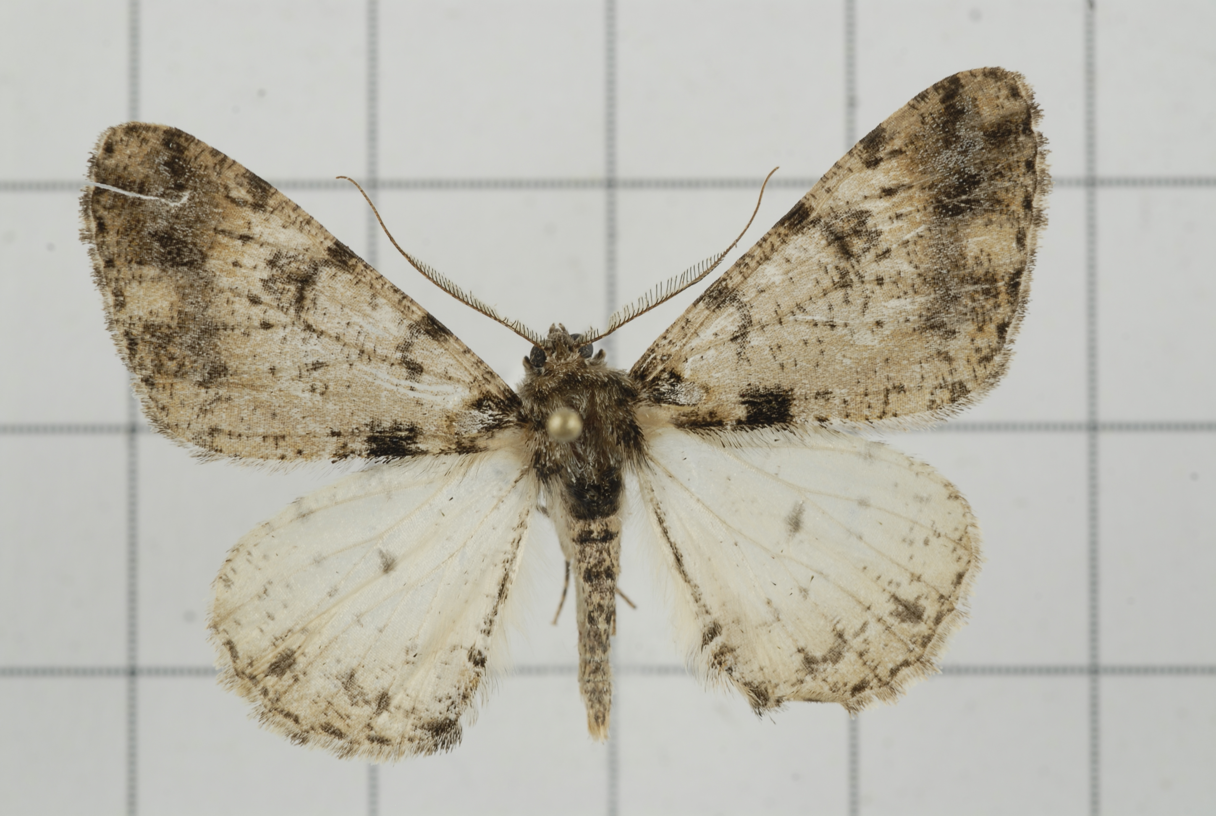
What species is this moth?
Alcis semiusta
